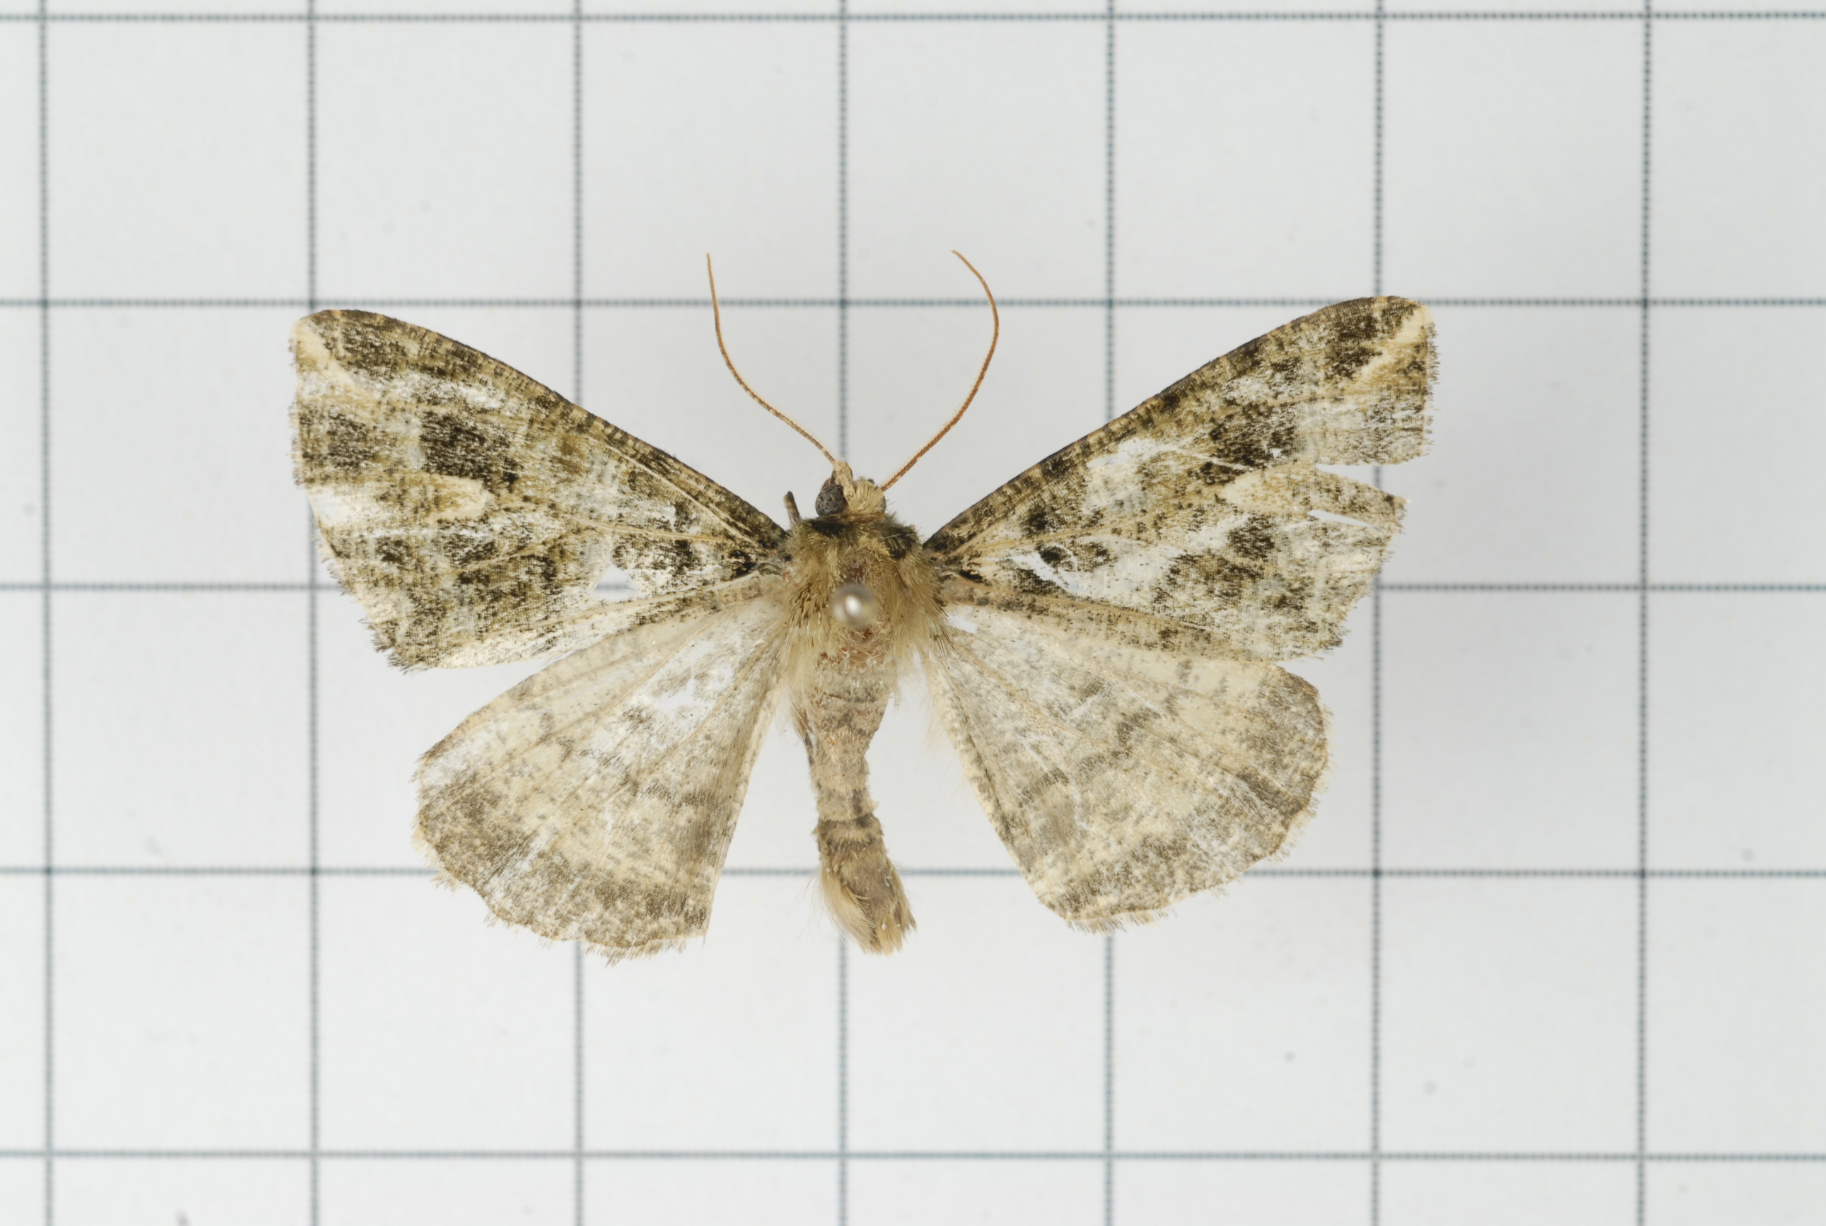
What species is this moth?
Arichanna pryeraria
